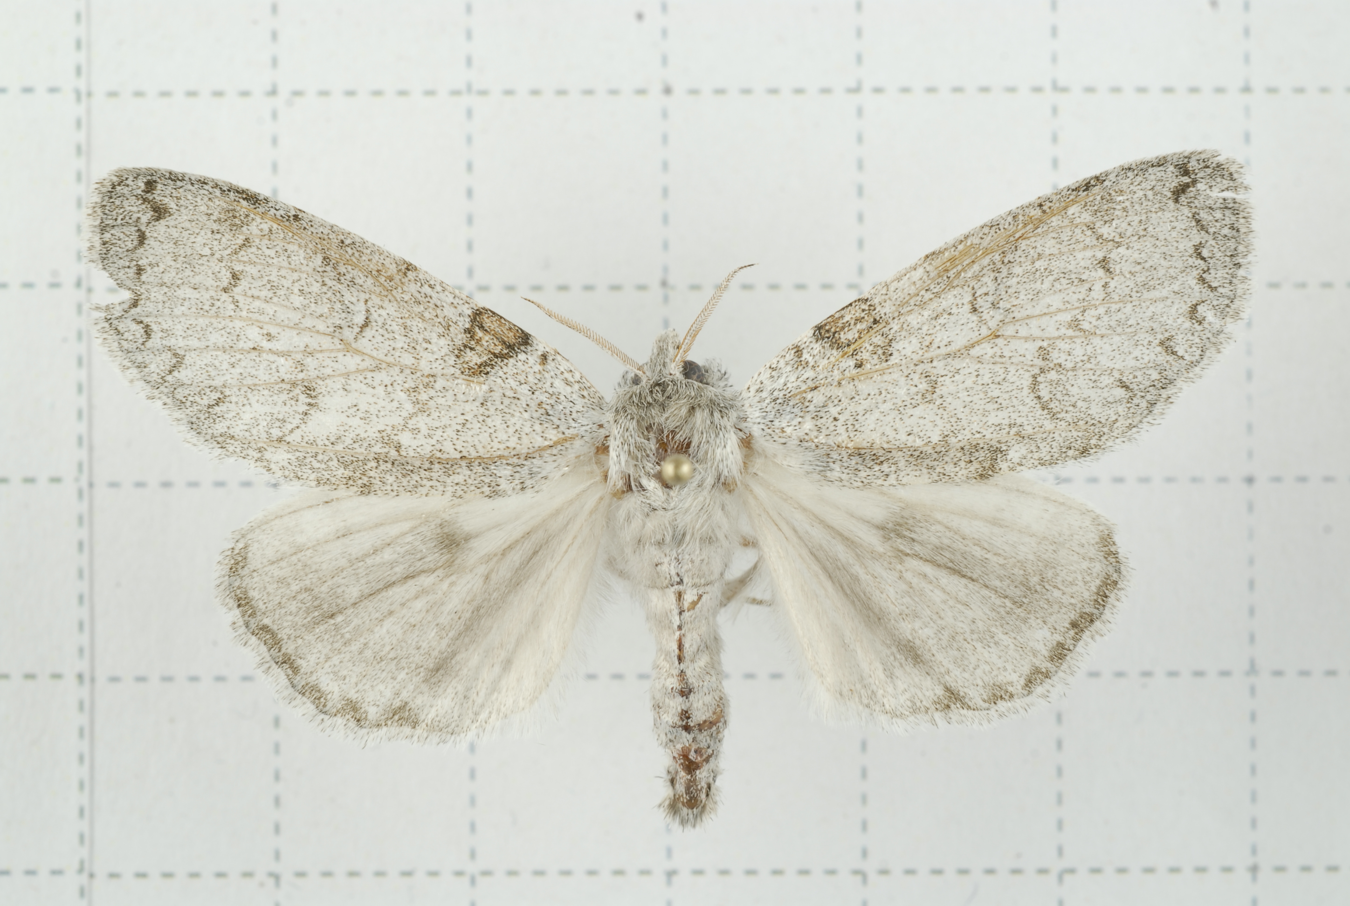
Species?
Calliteara postfusca
